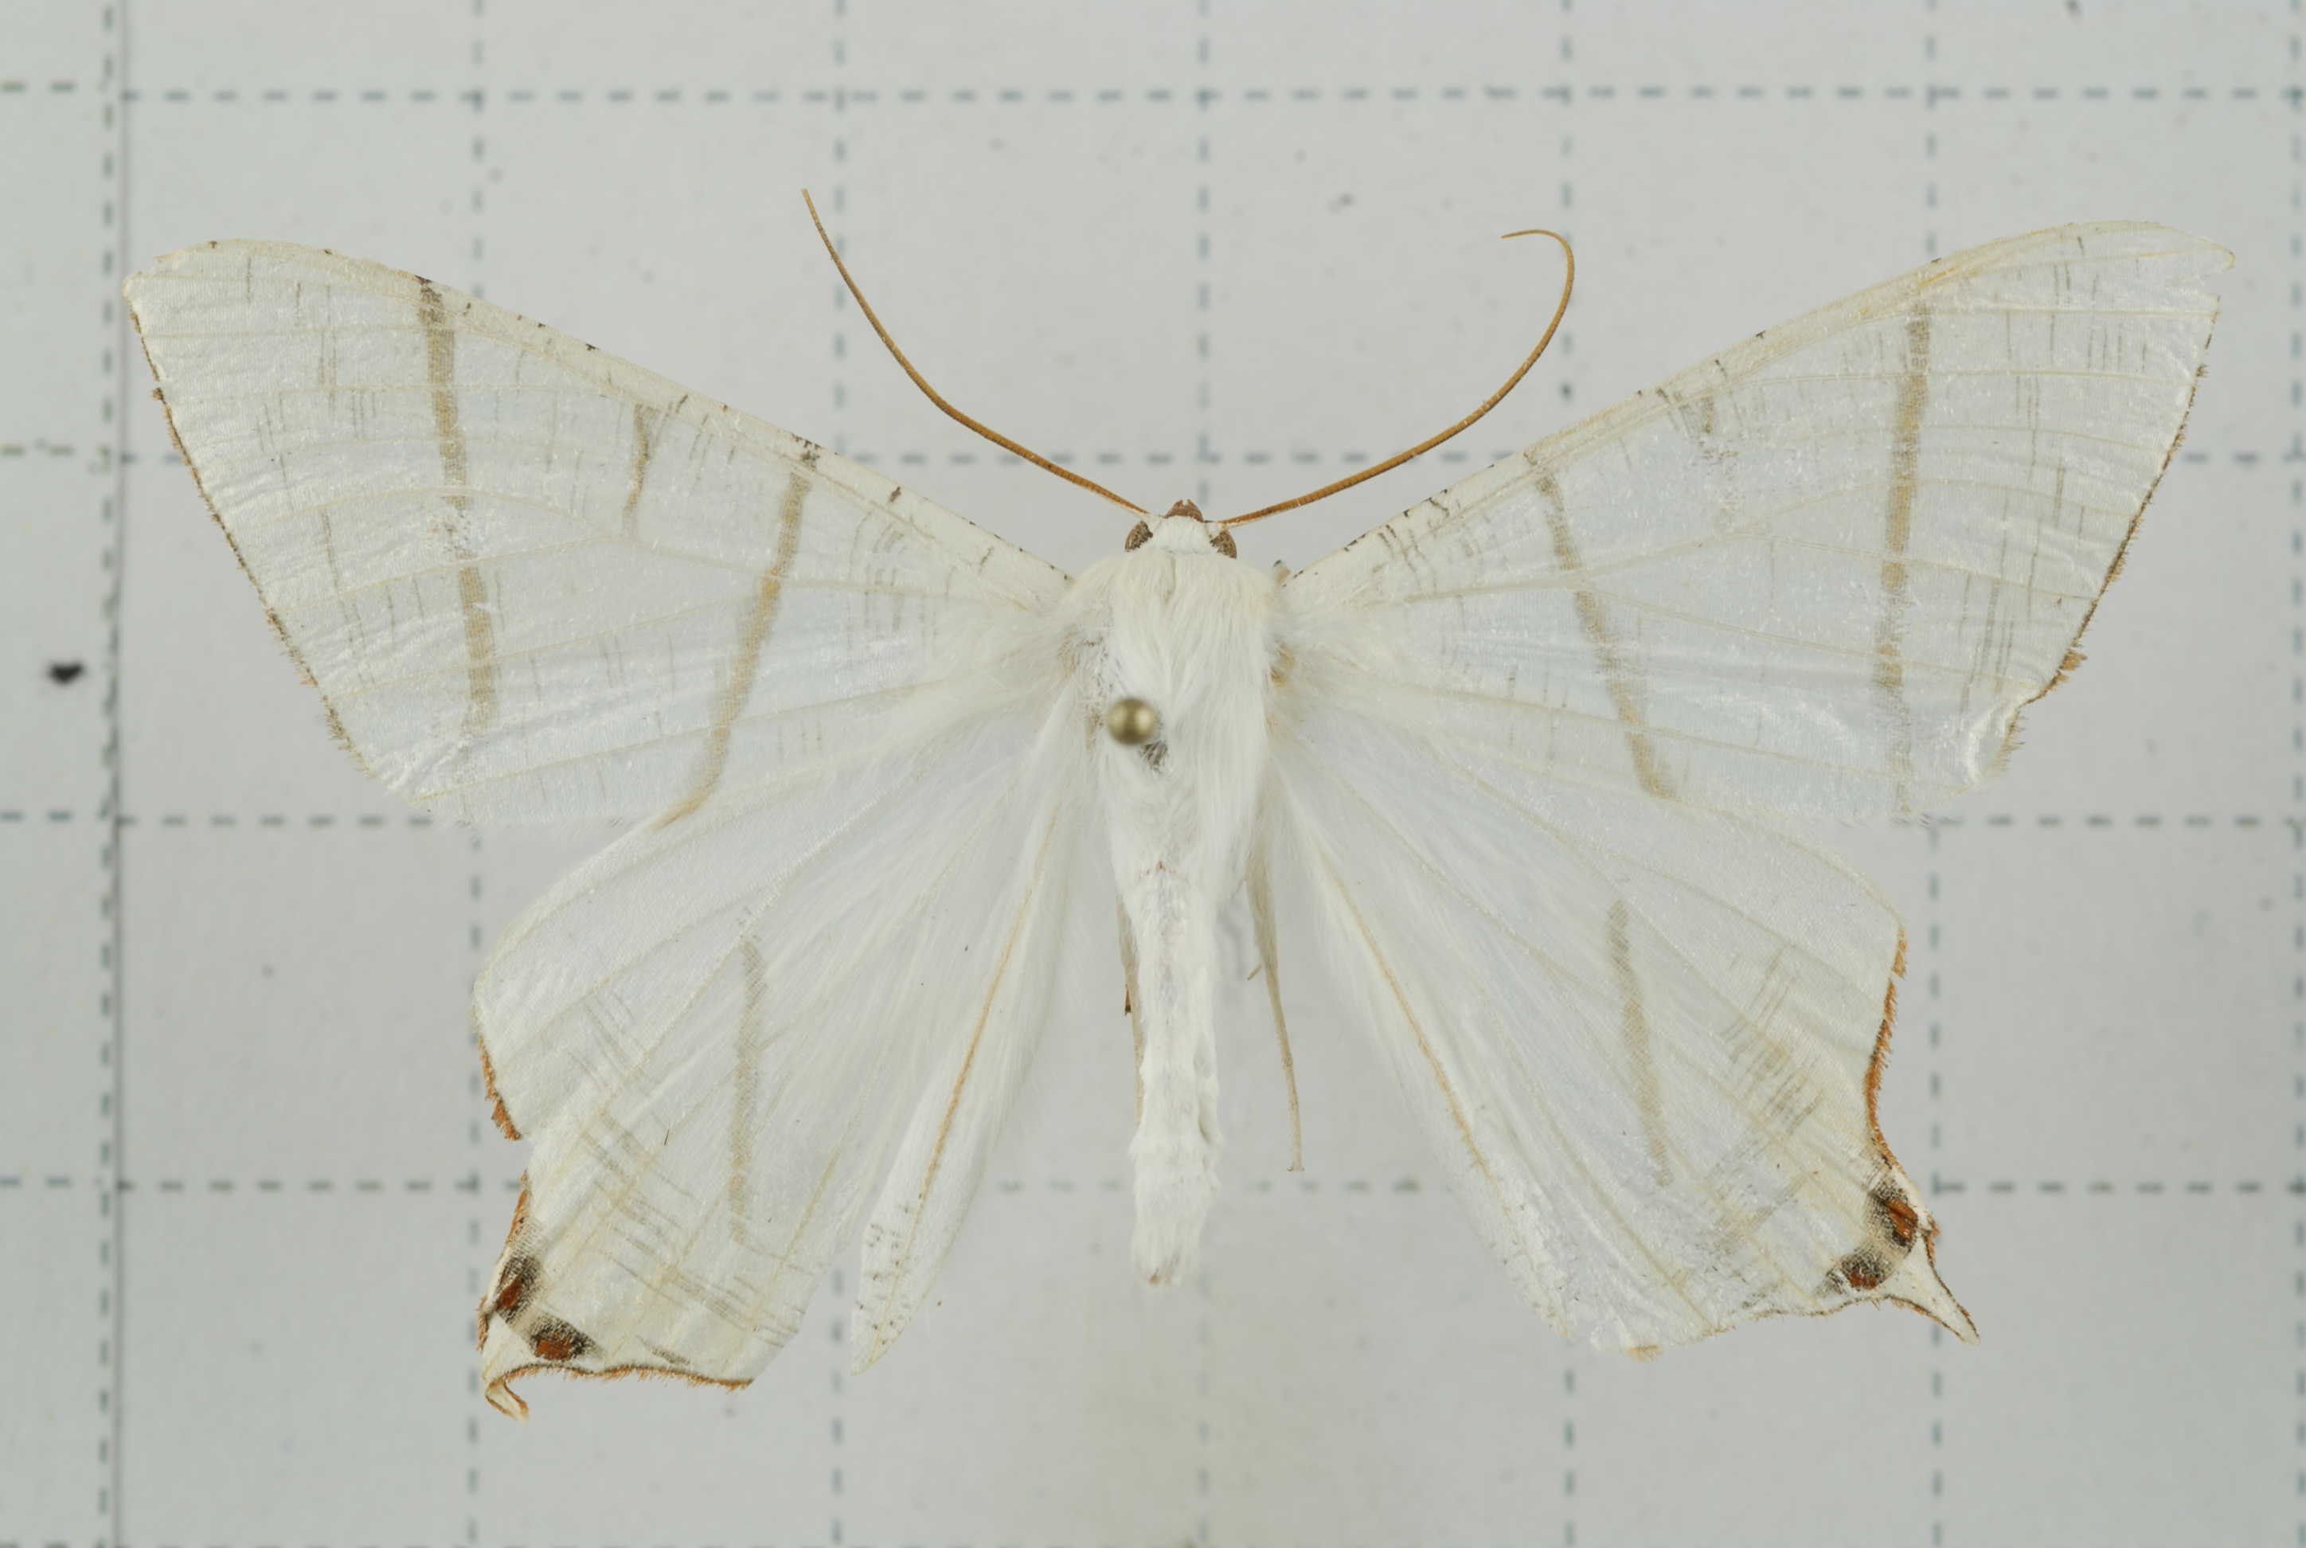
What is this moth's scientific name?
Ourapteryx yerburii virescens
